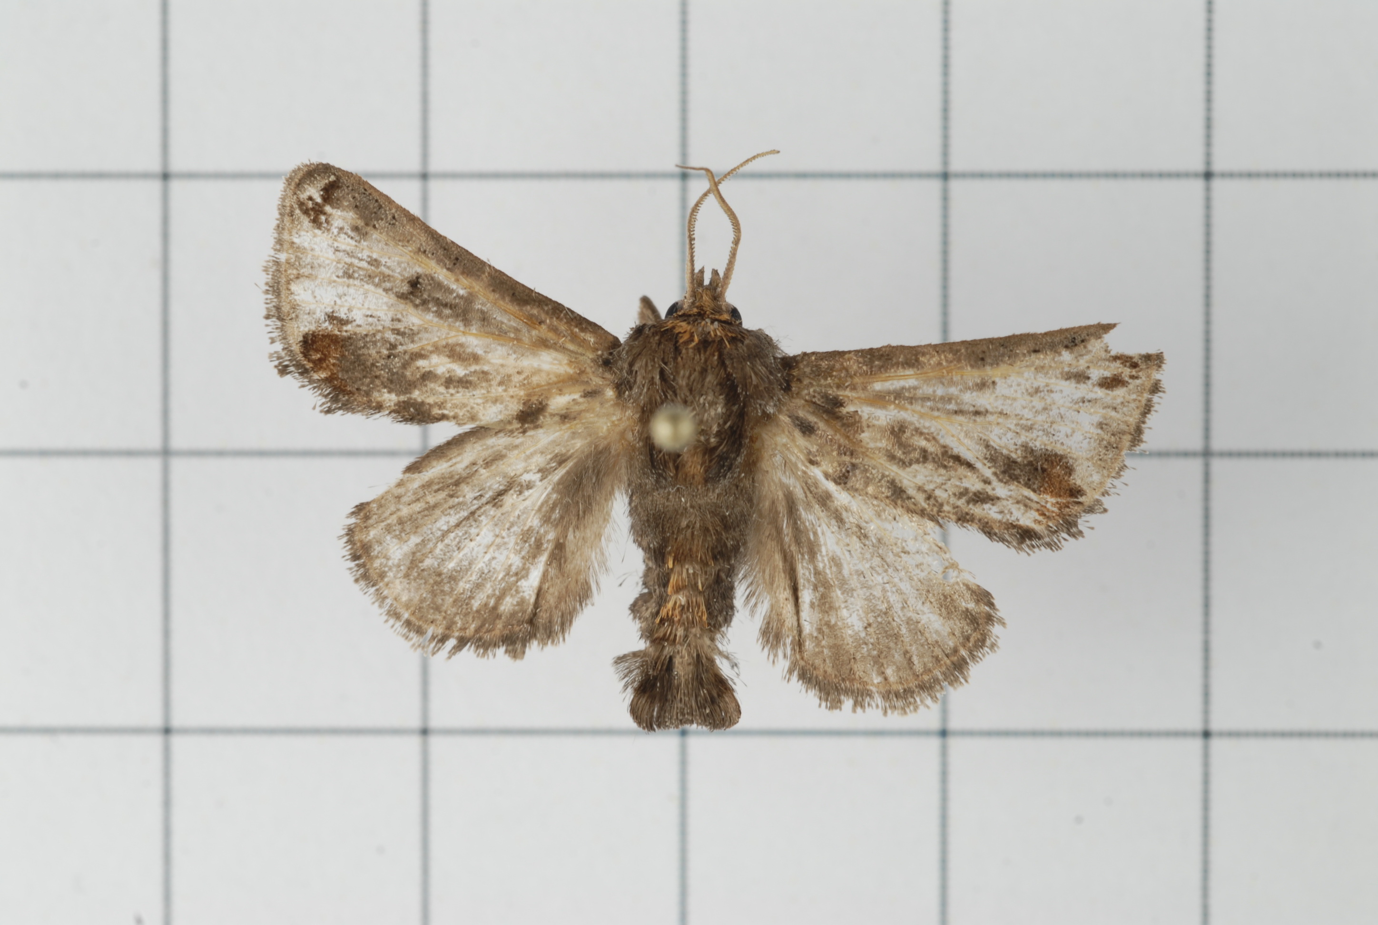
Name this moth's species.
Phlossa conjuncta
